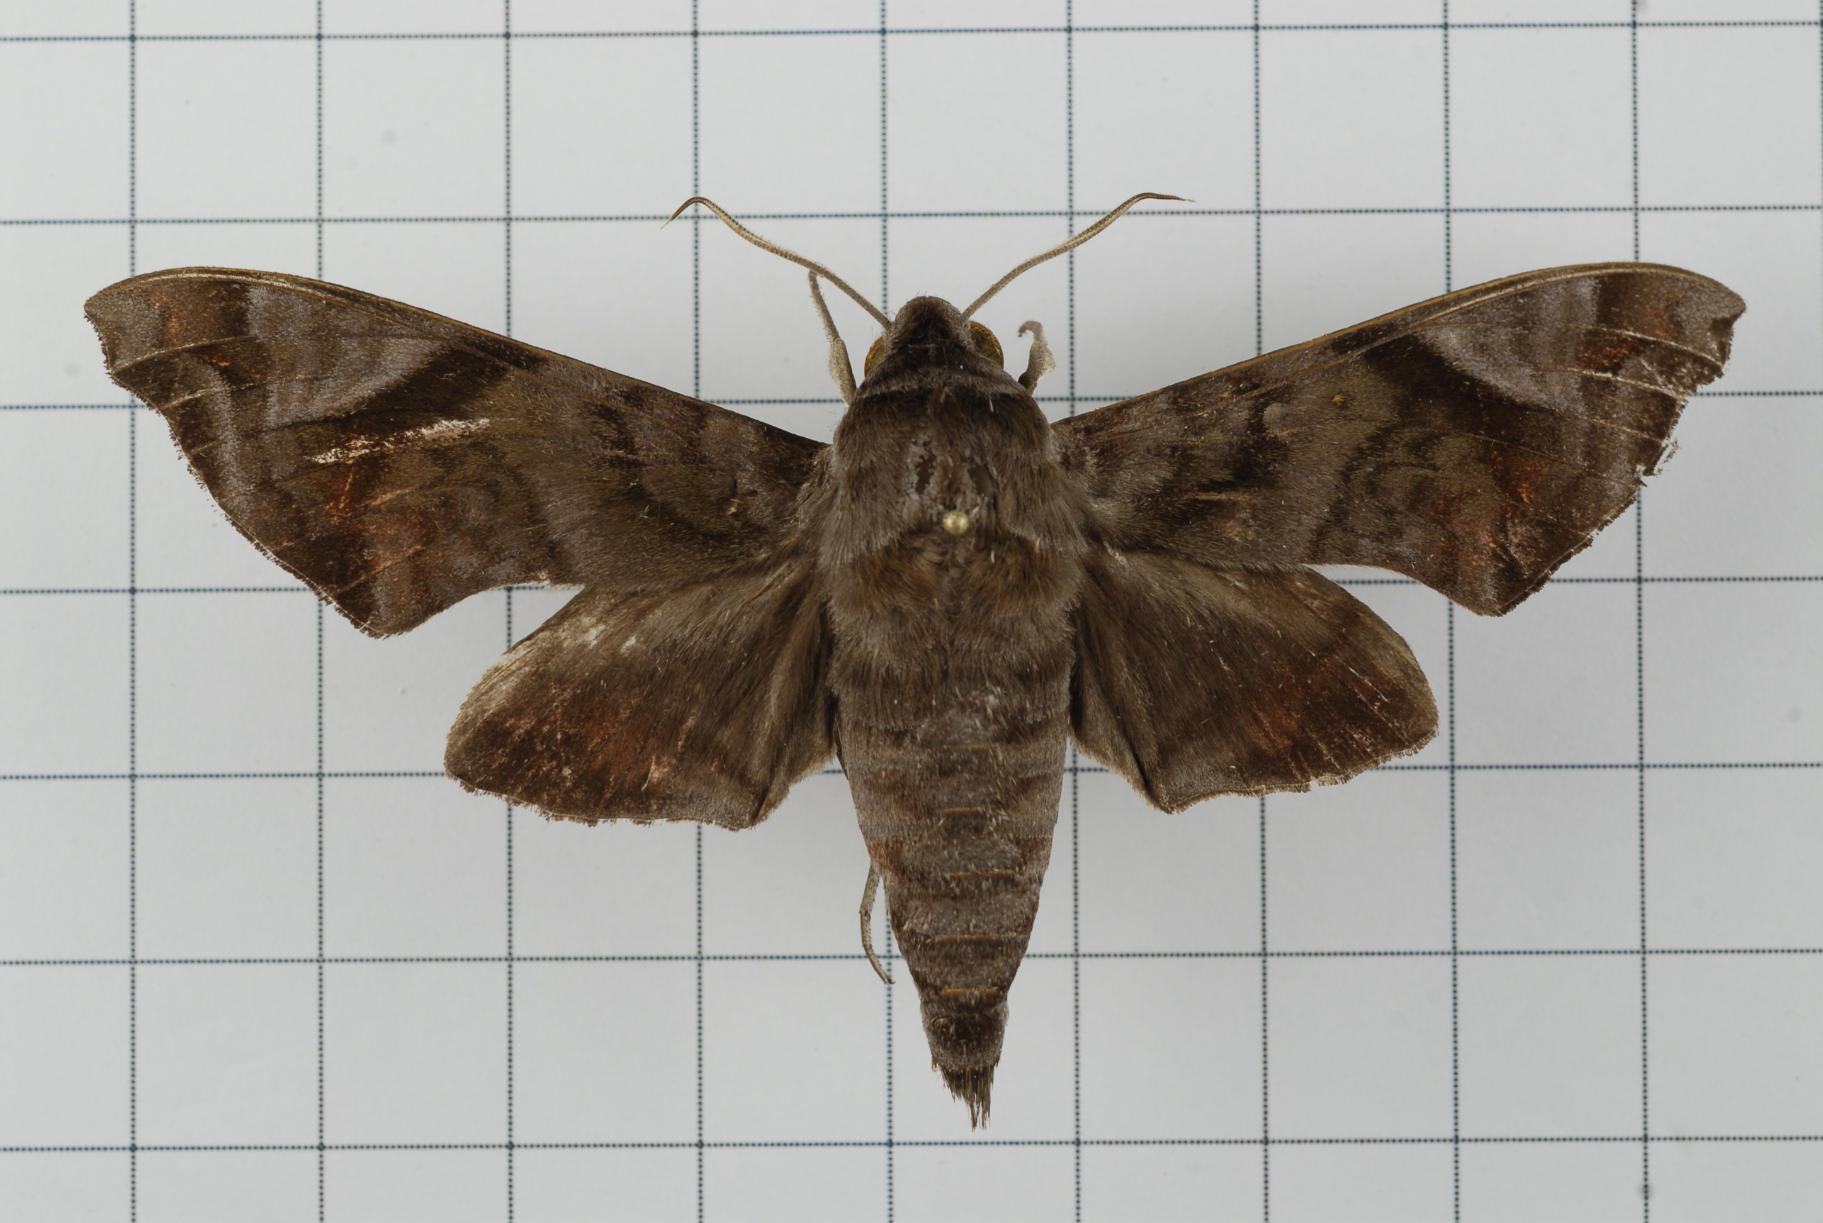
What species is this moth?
Acosmeryx castanea
